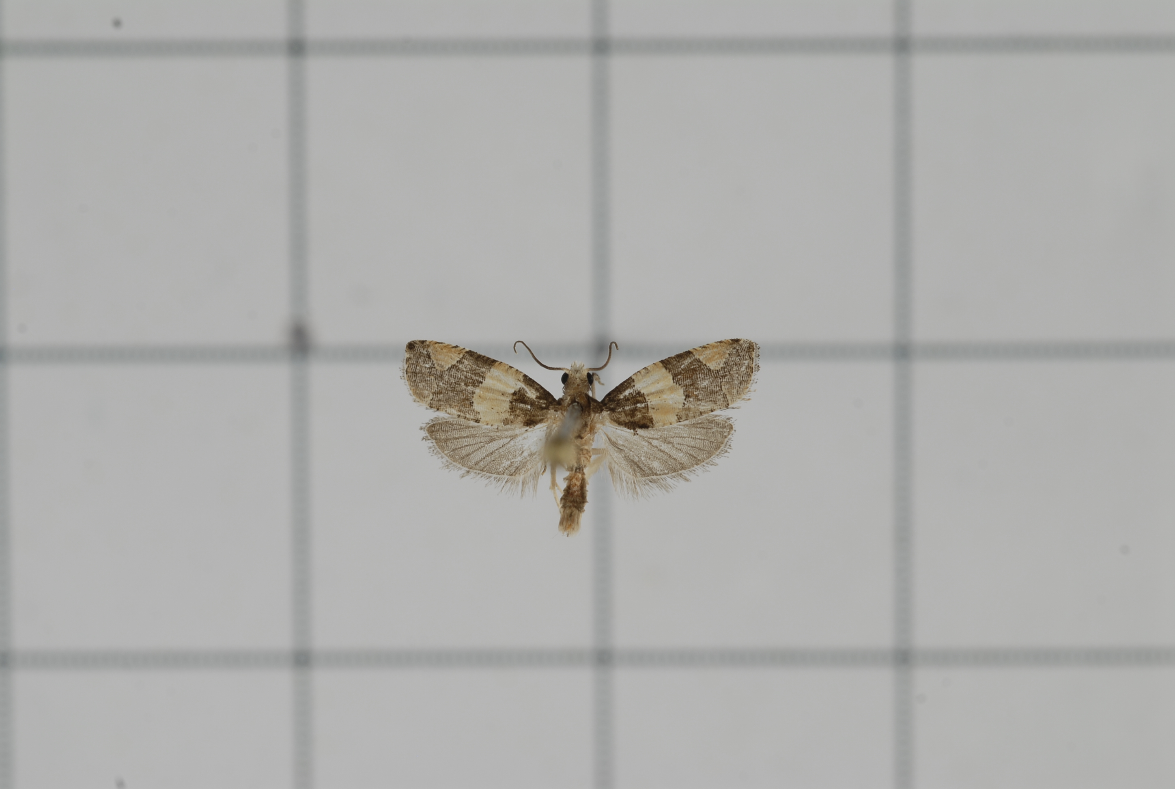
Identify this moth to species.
Demeijerella catharota
